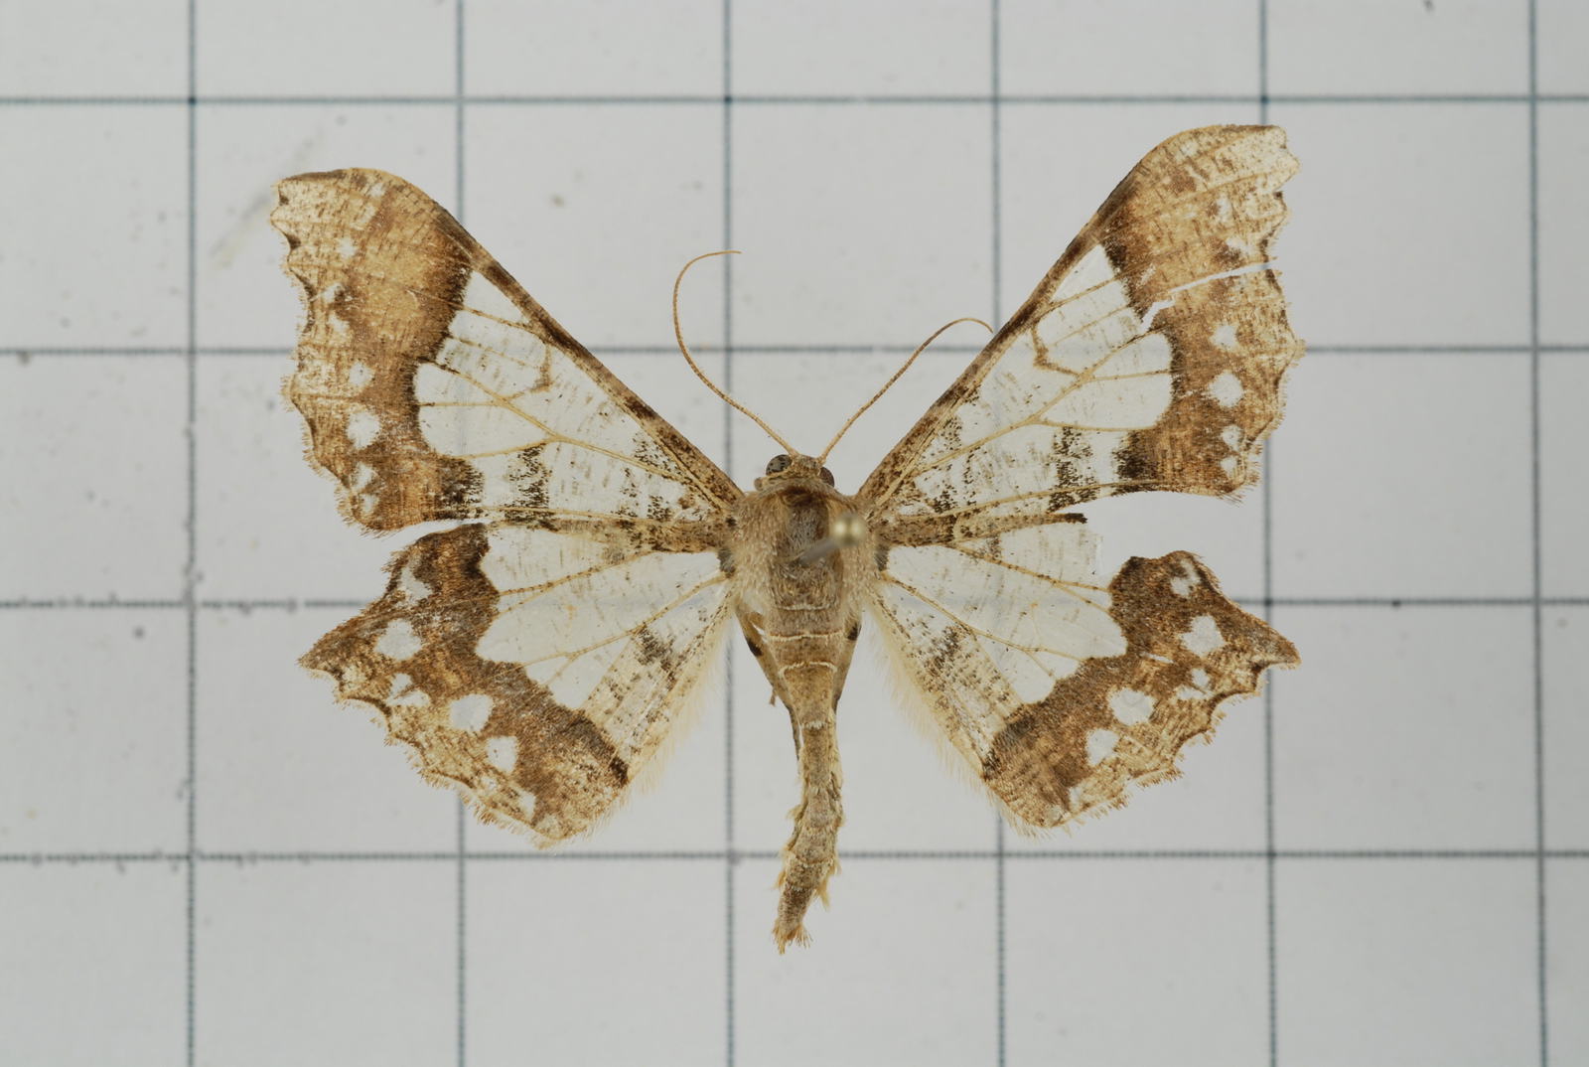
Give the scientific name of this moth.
Krananda semihyalina
